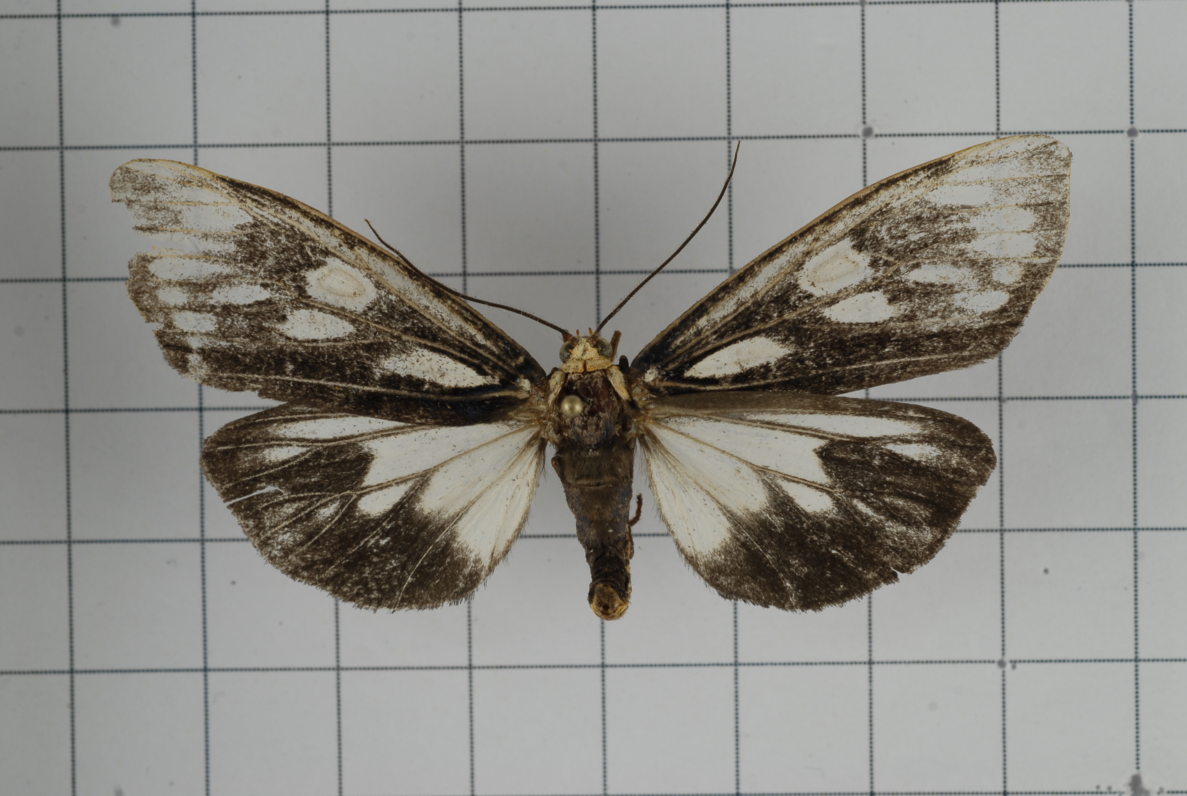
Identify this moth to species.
Macrobrochis gigas
